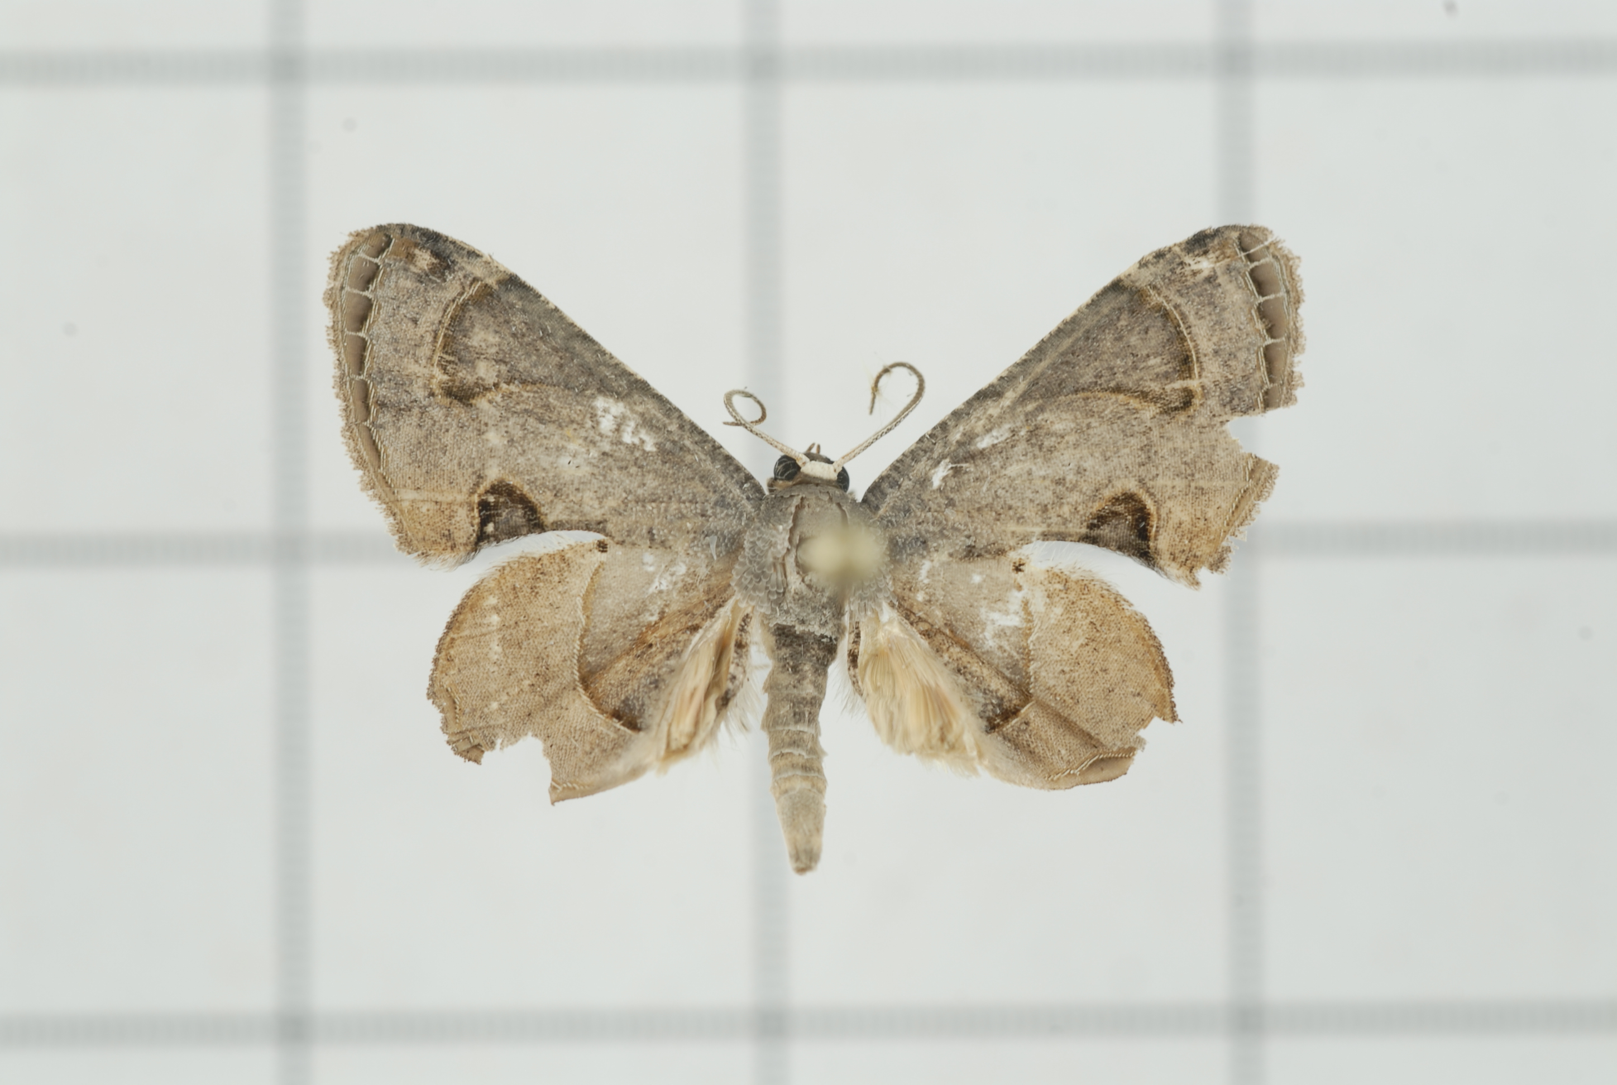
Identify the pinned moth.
Phazaca theclatus
